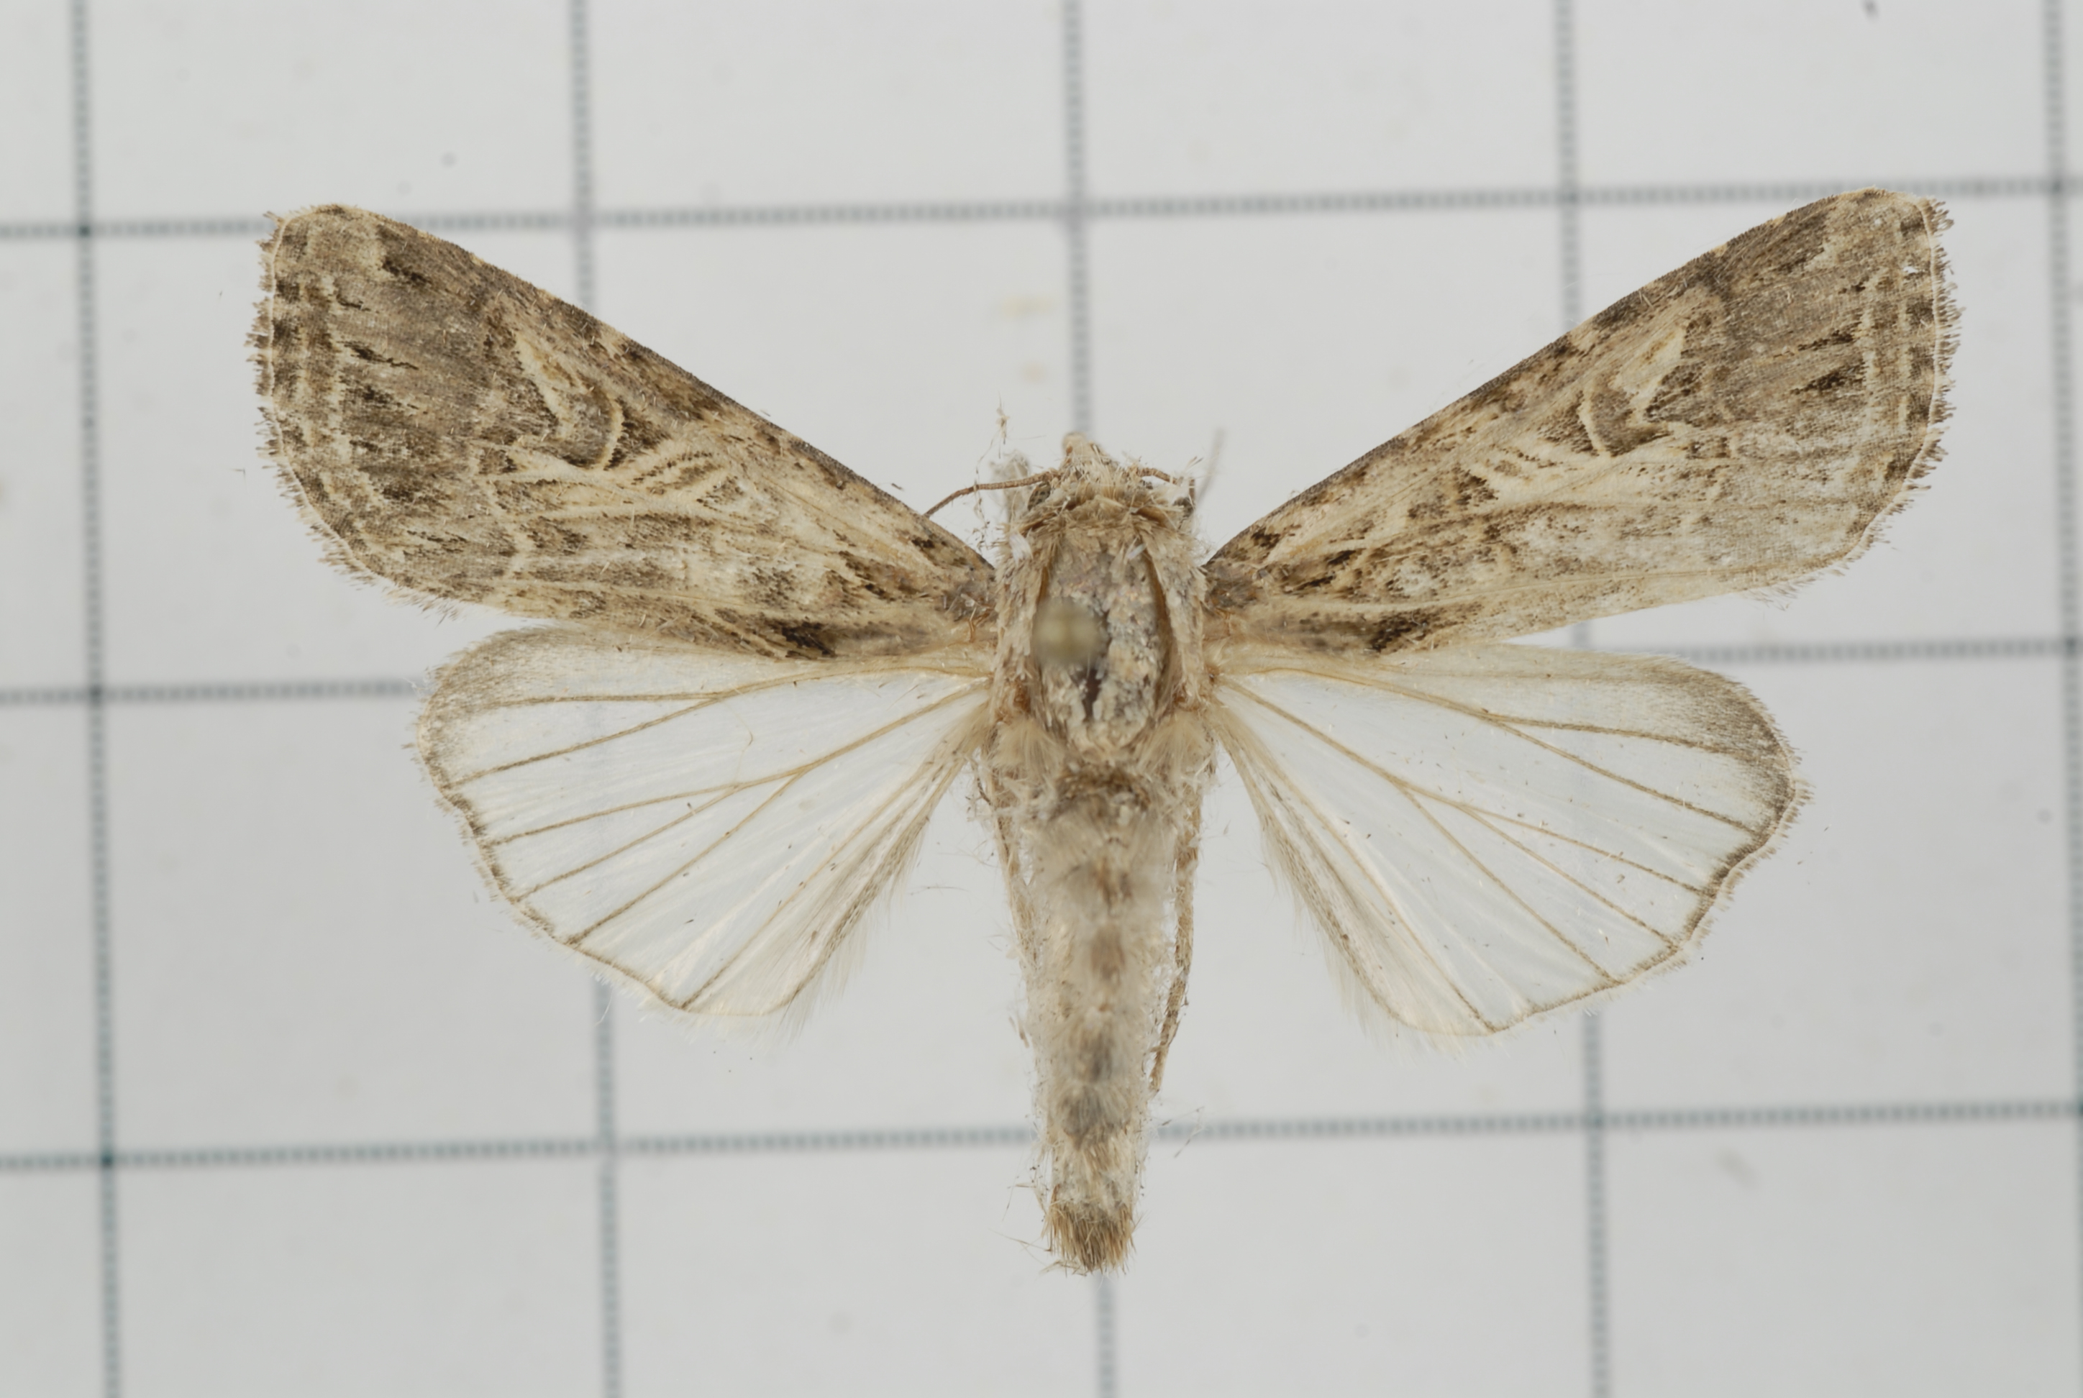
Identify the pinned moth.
Spodoptera litura
